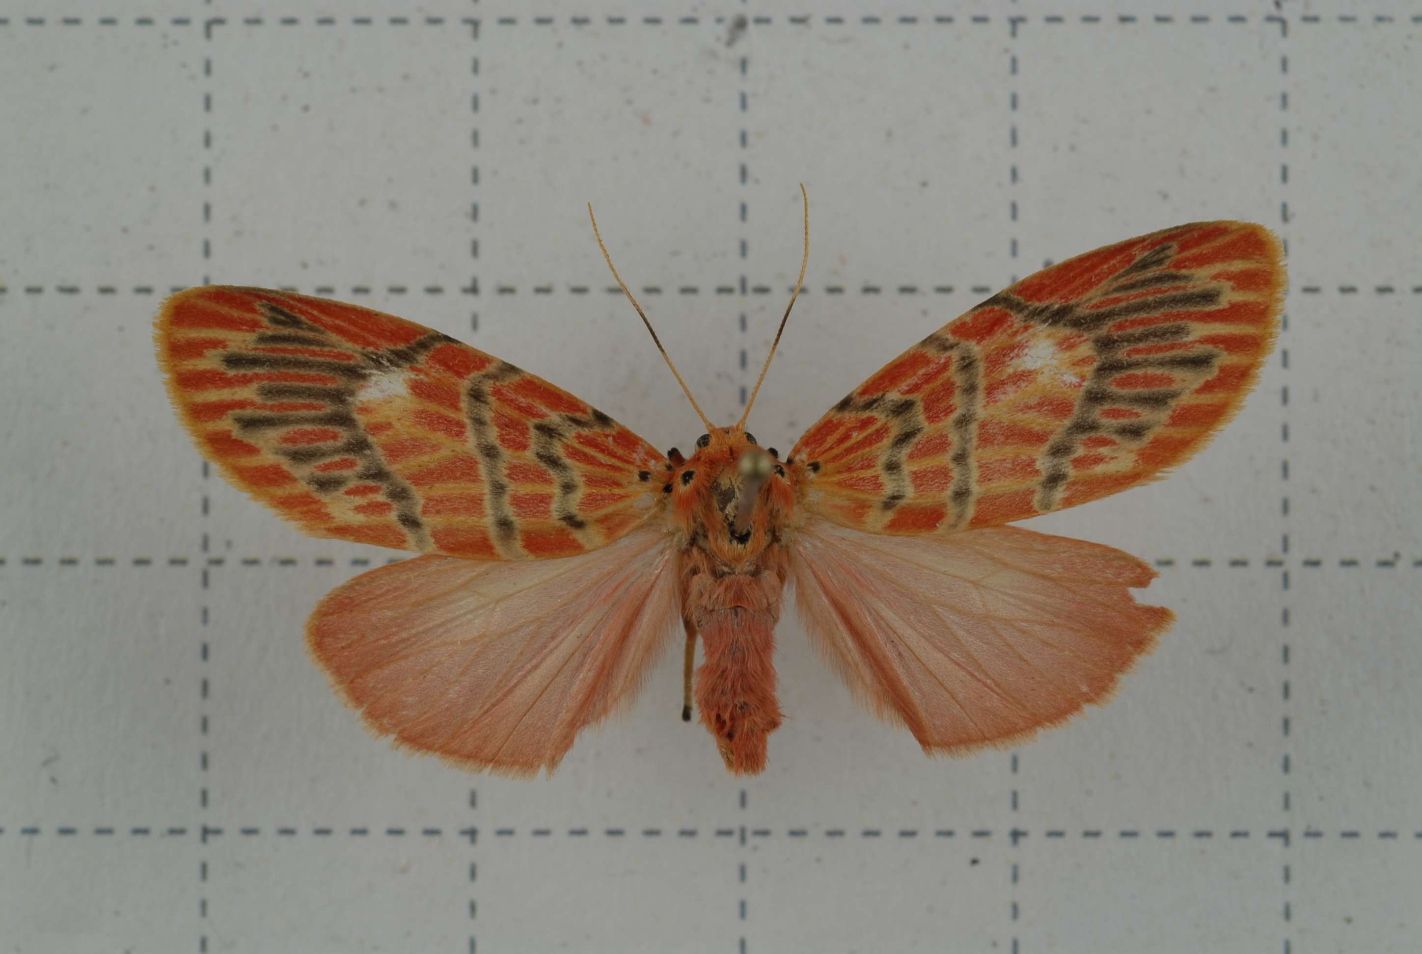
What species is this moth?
Barsine sauteri
